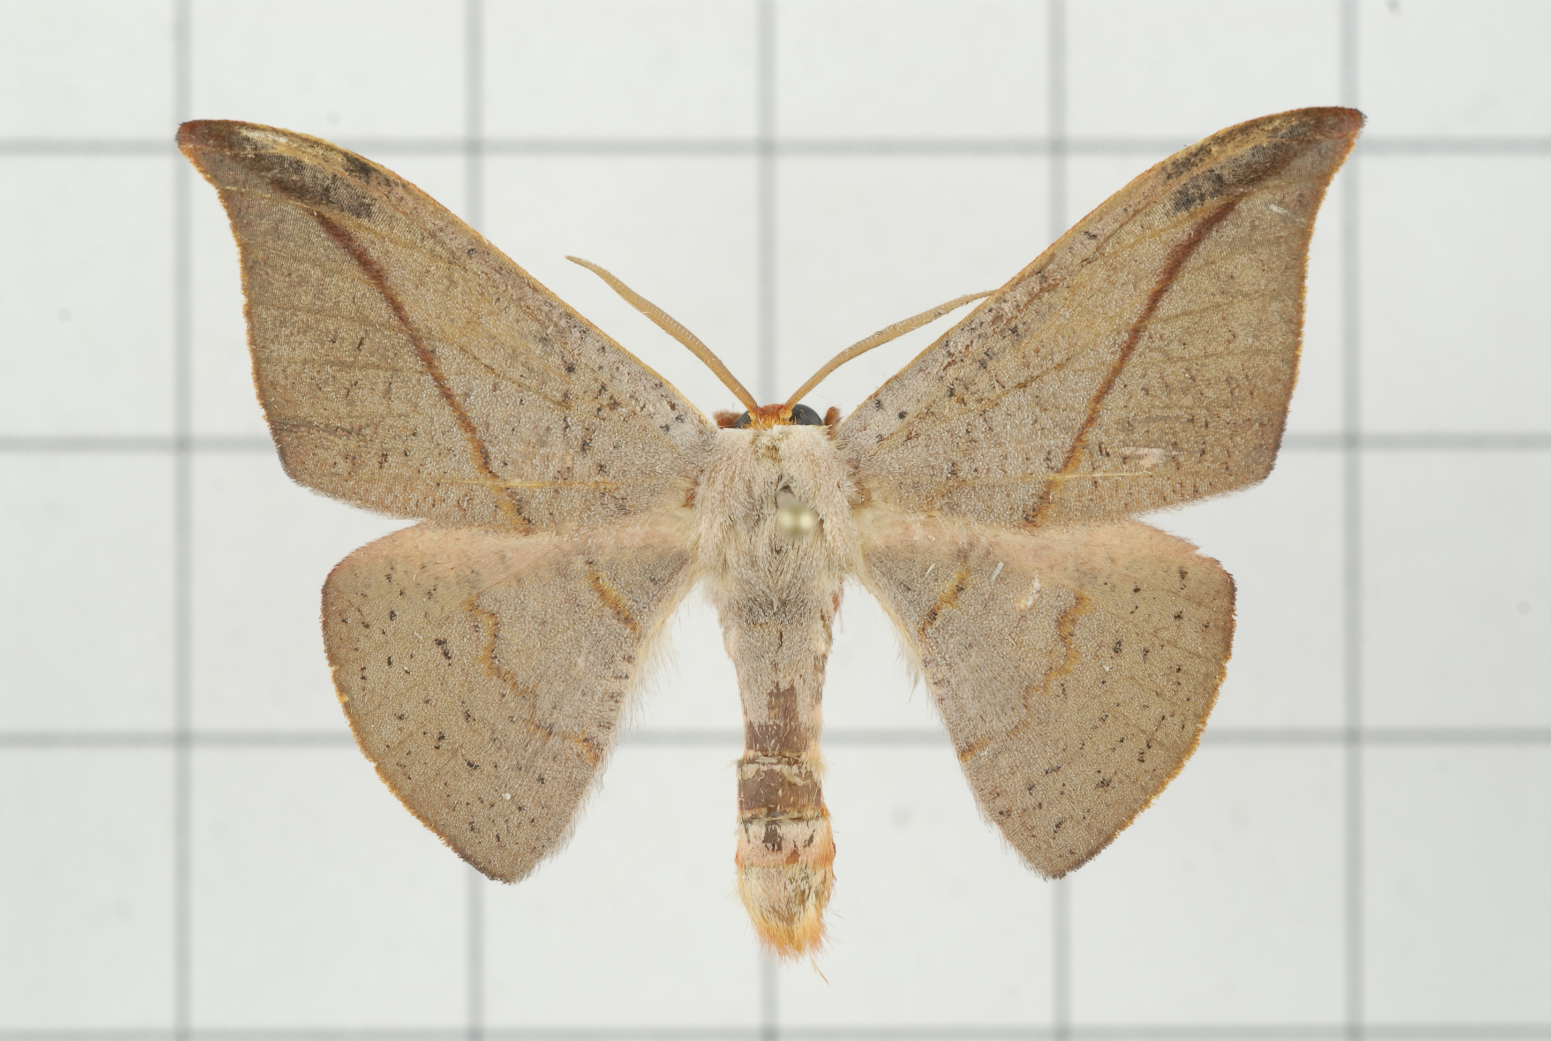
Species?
Oreta insignis
